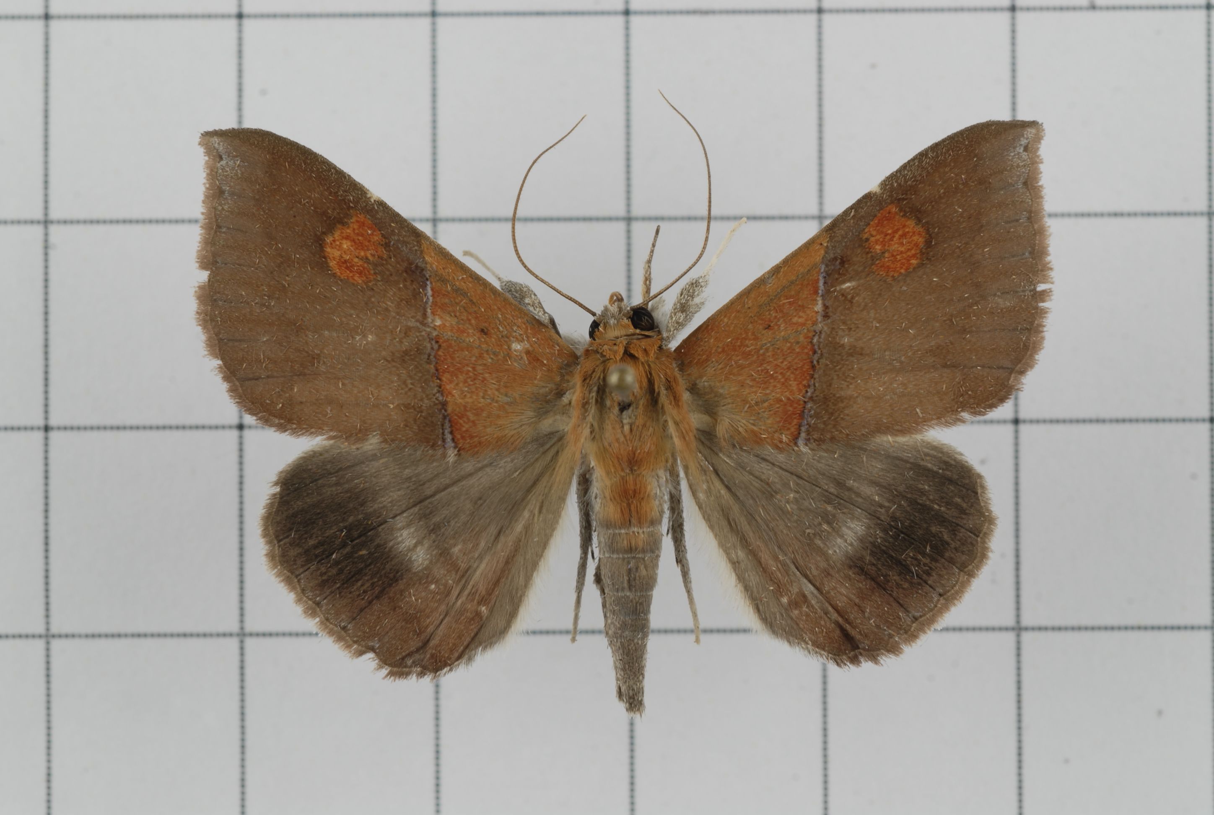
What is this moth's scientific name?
Sympis rufibasis
